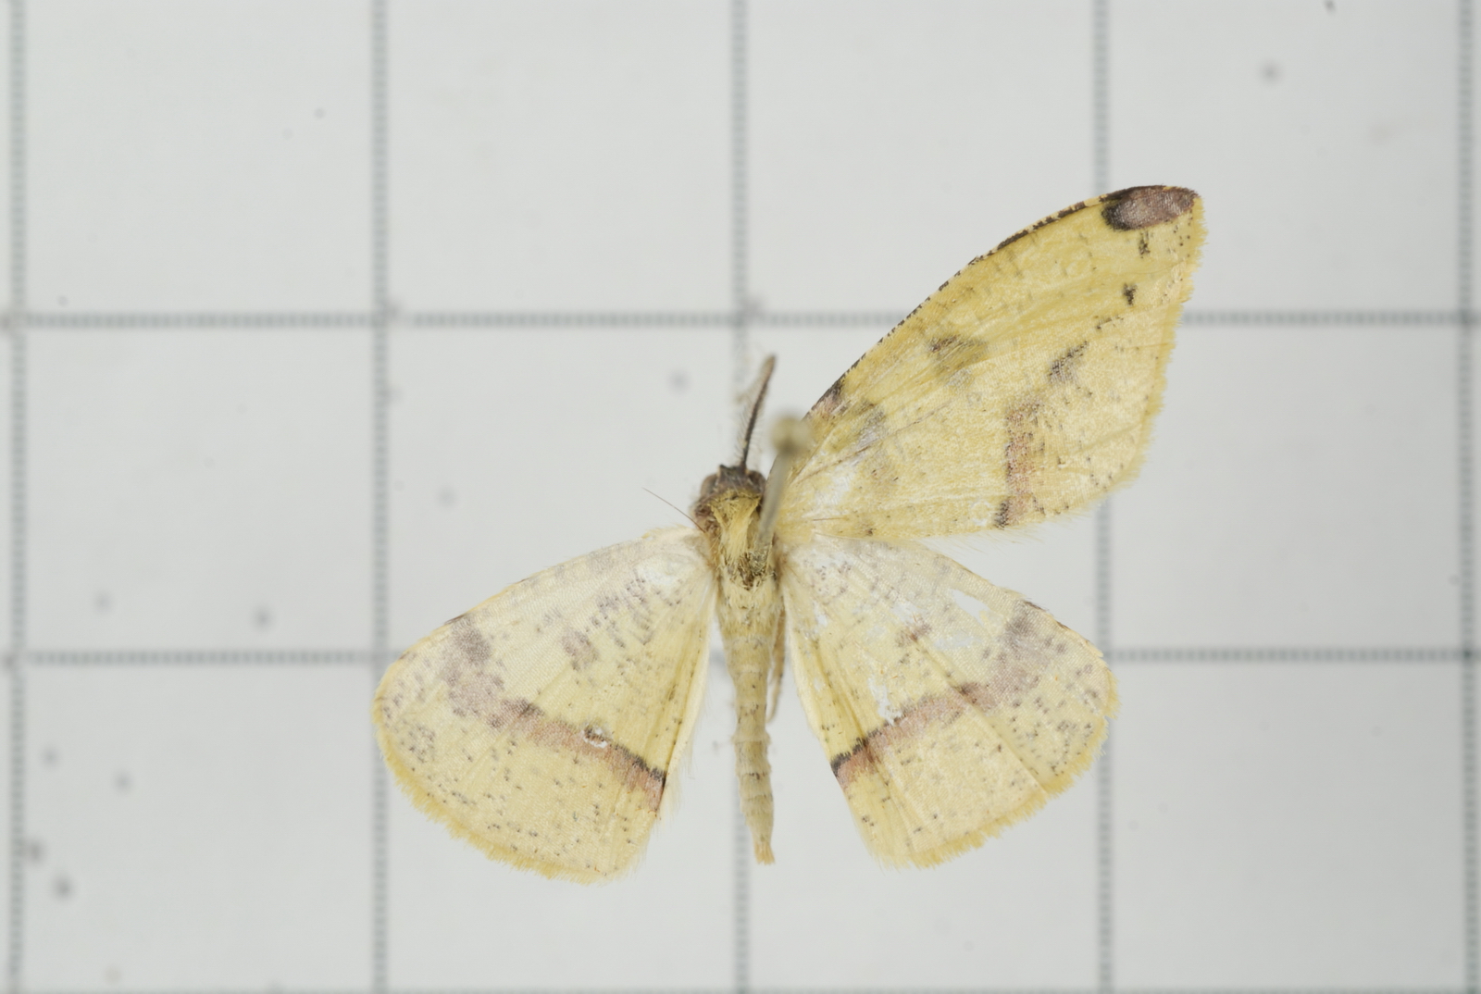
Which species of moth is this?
Heterolocha satoi
